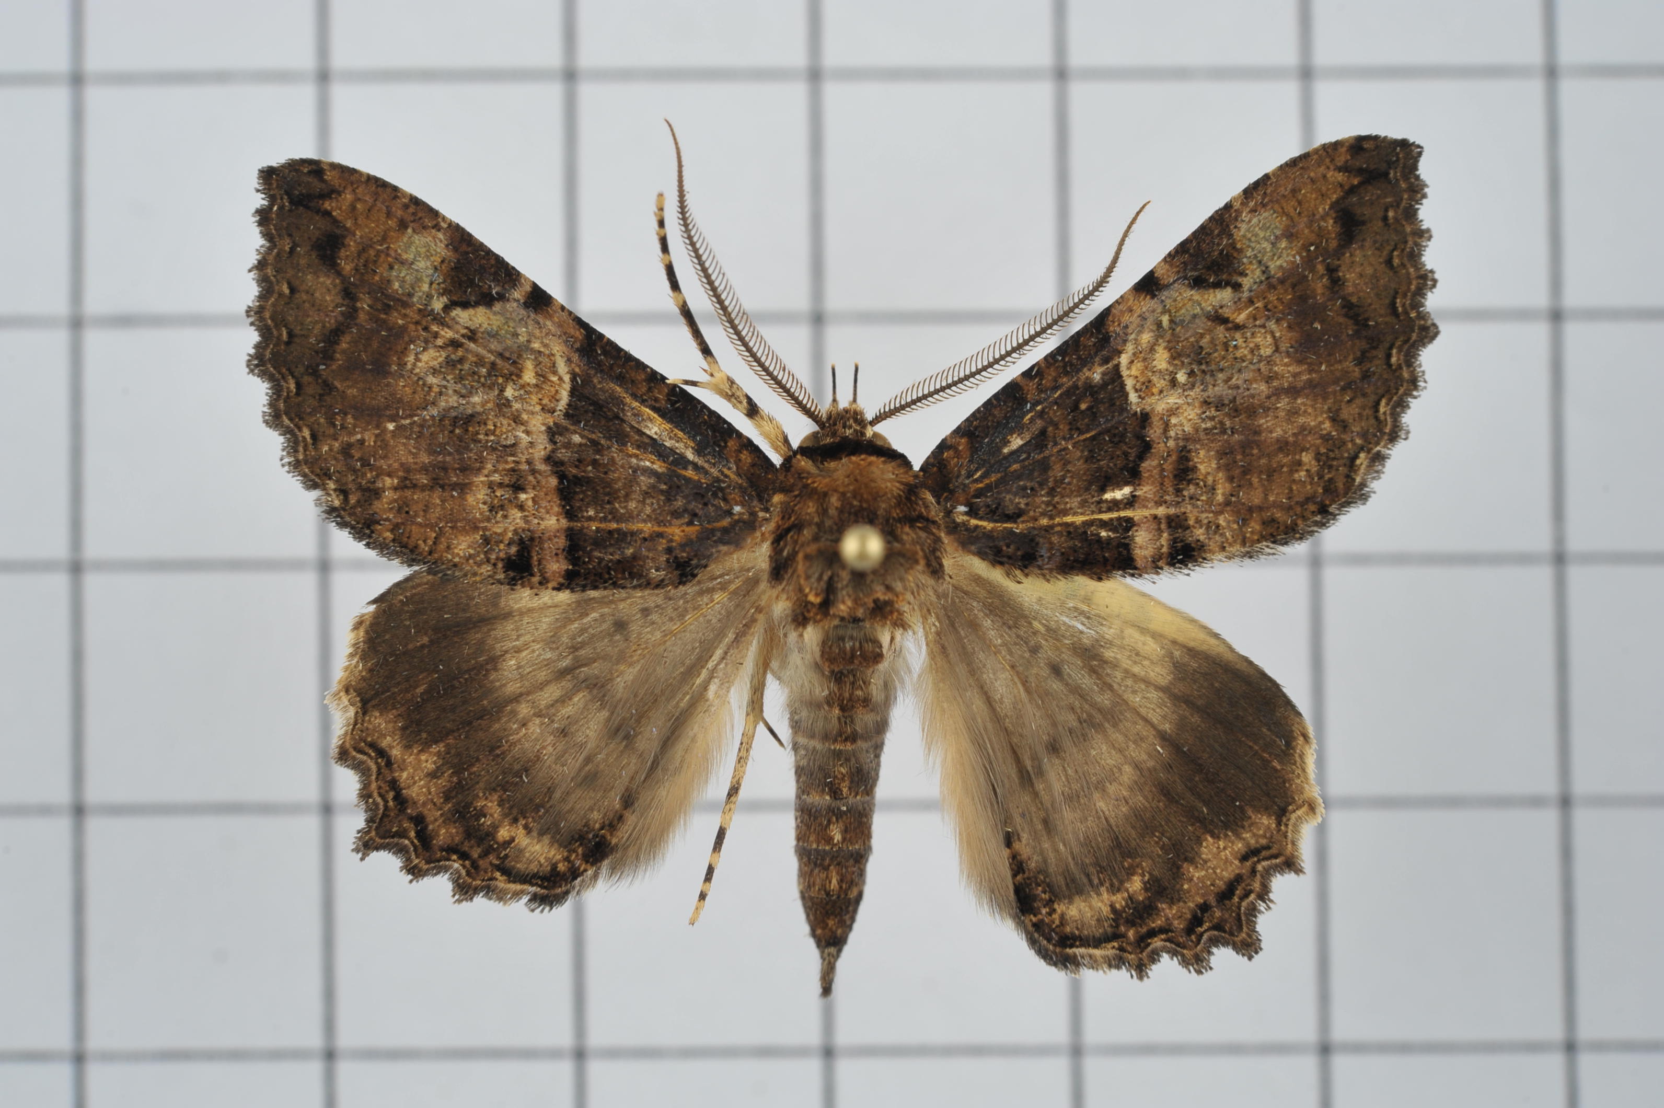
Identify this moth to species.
Daddala lucilla
